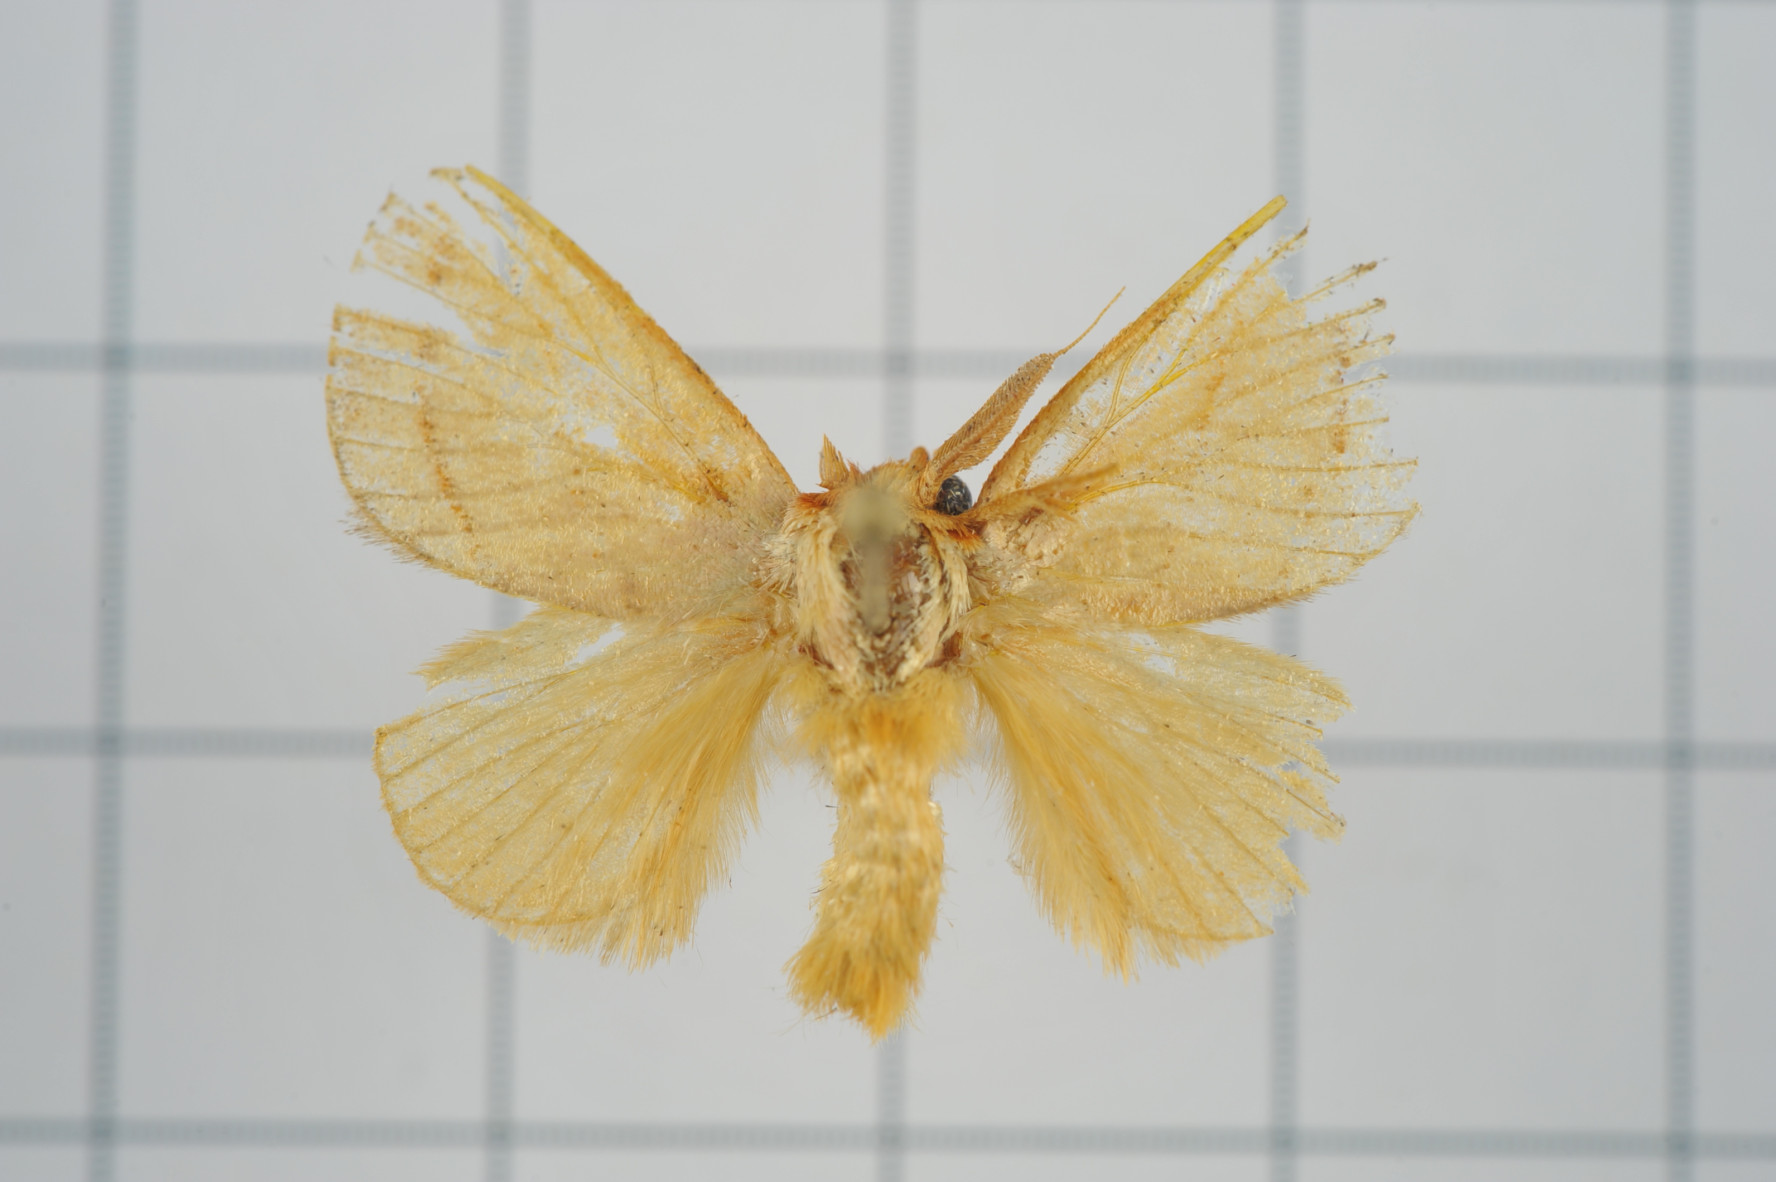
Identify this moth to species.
Cania heppneri
